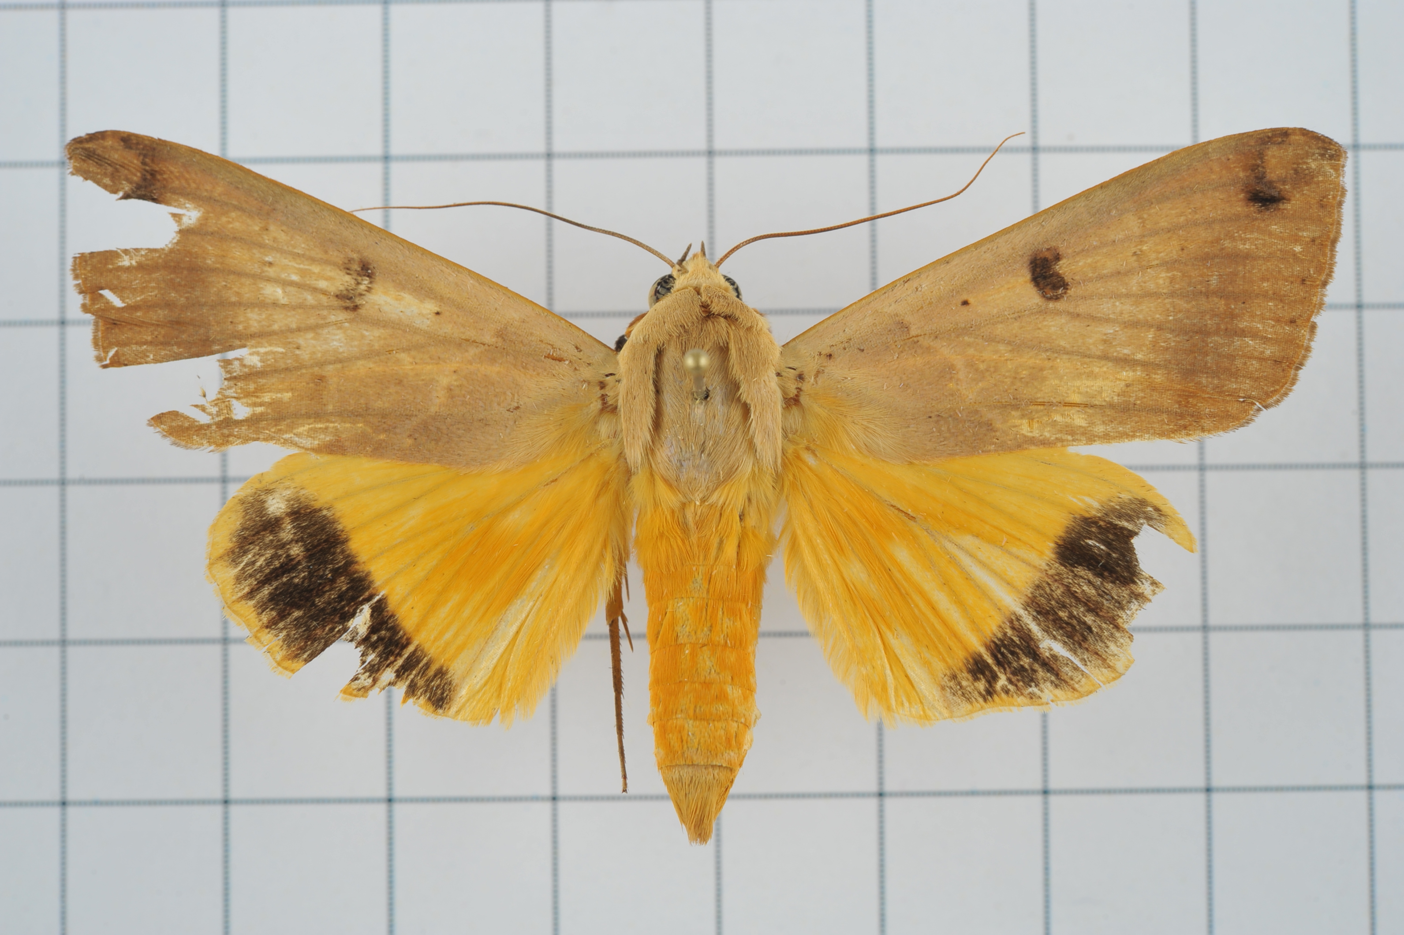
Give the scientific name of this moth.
Ophiusa disjungens indiscriminata
